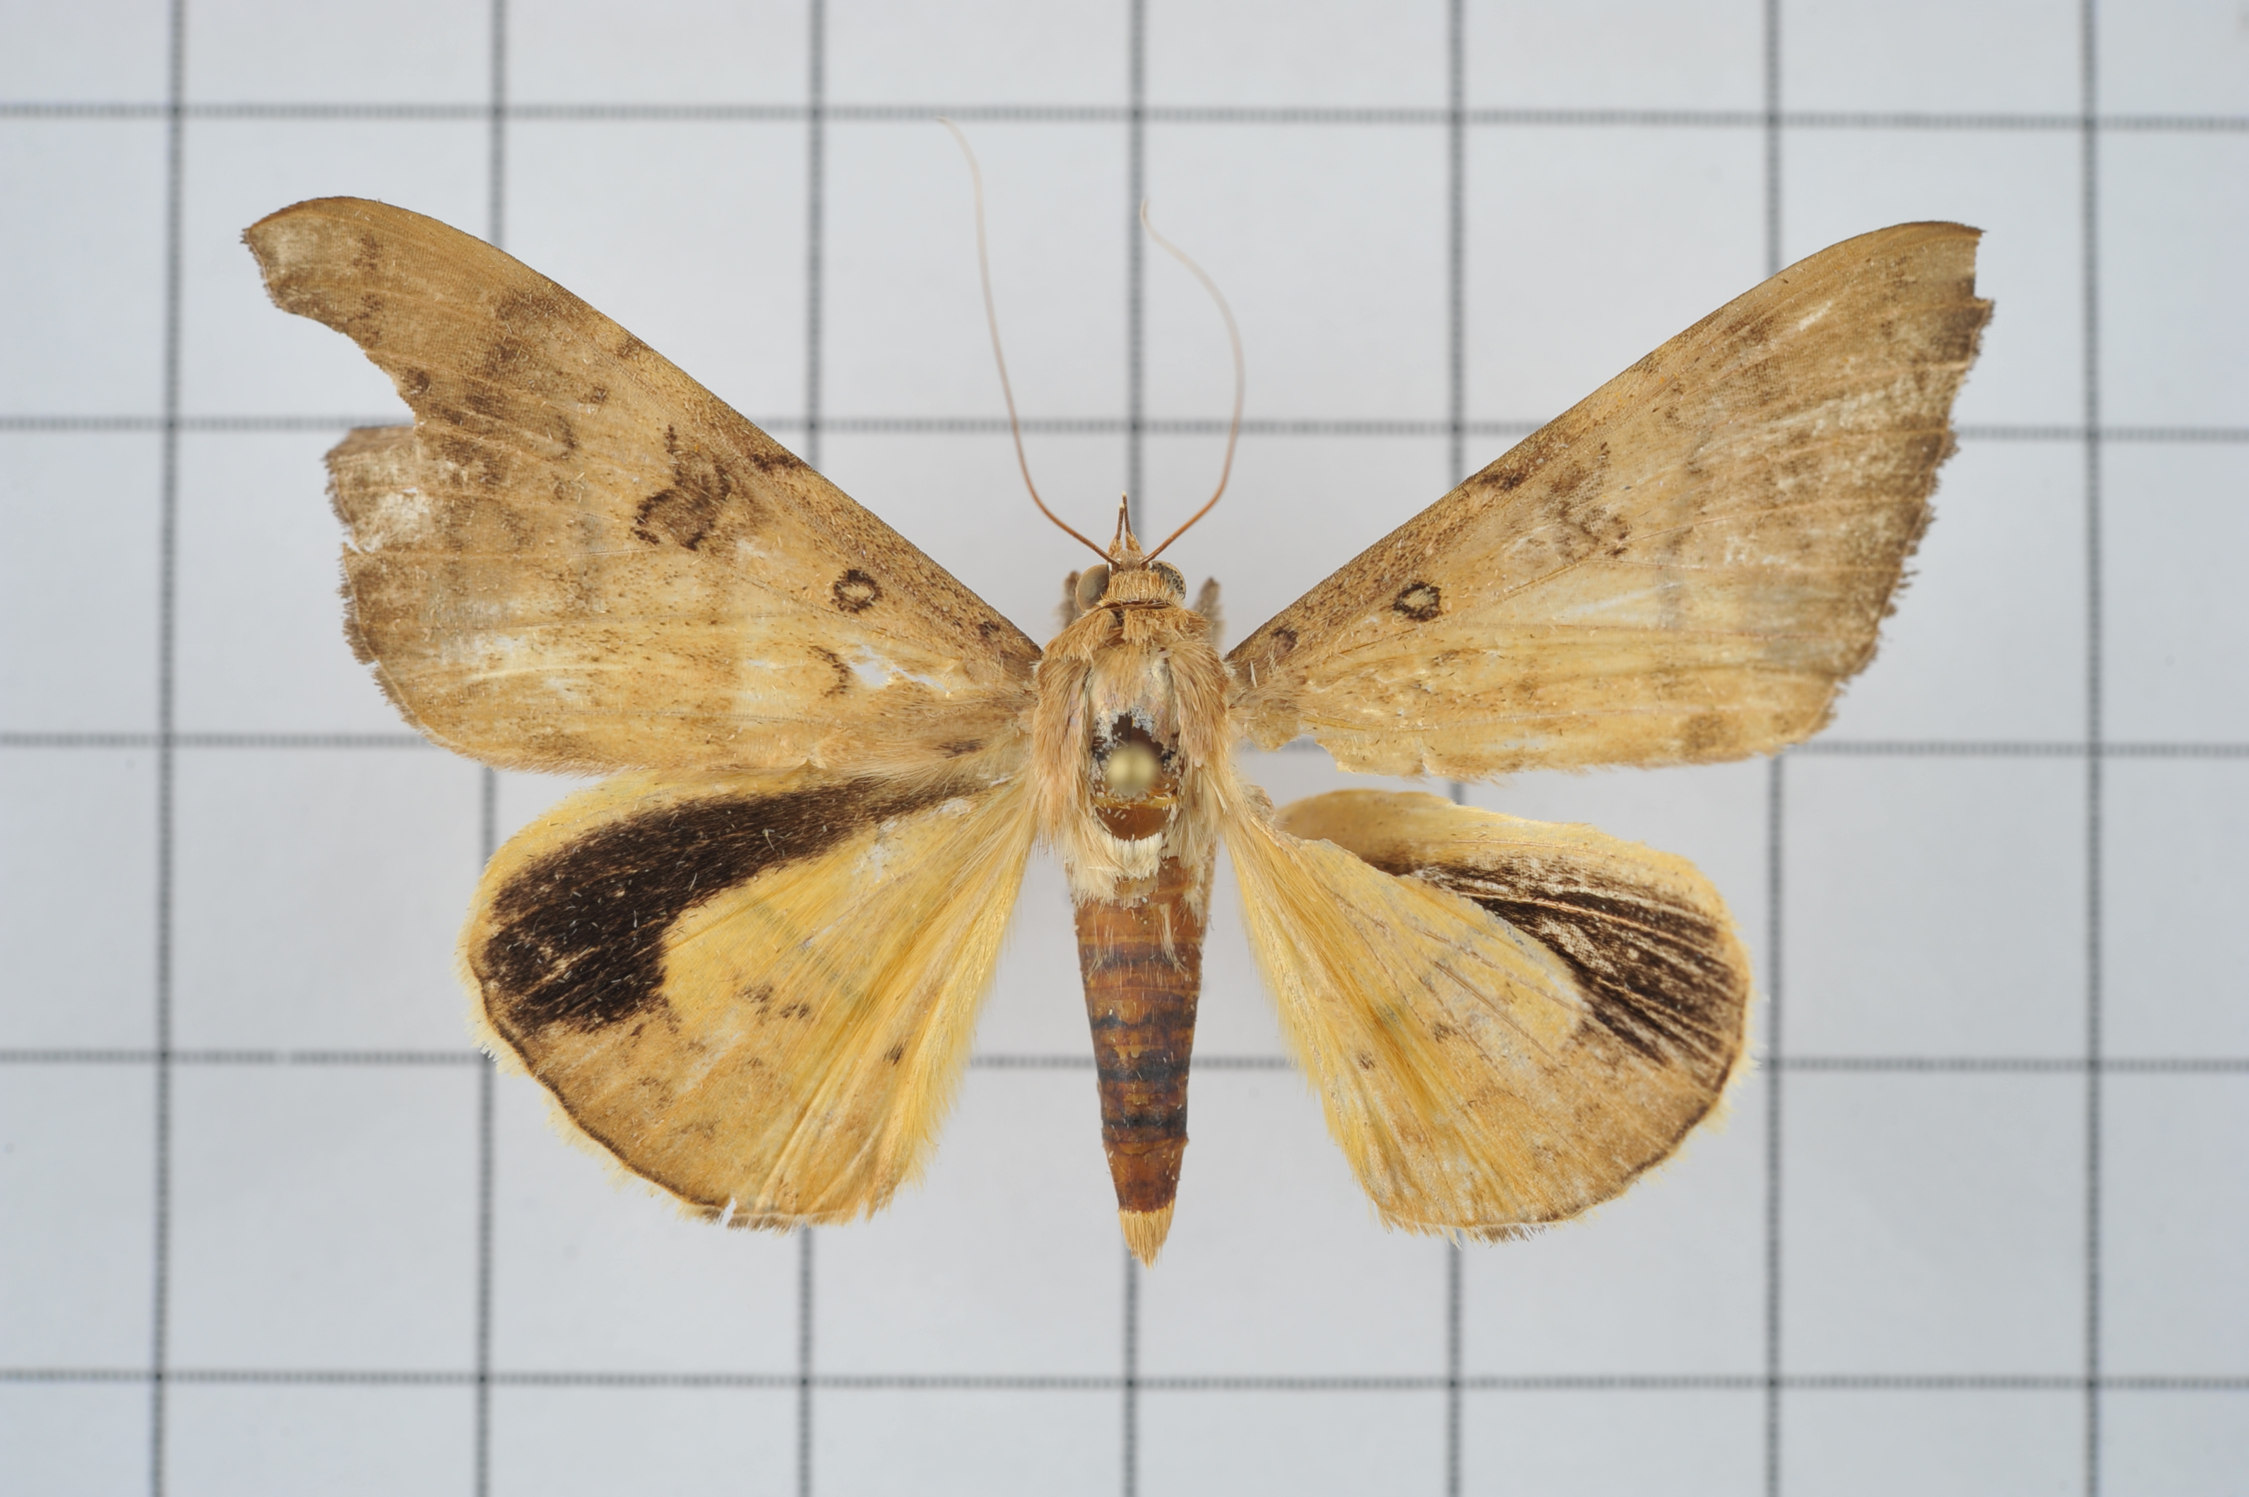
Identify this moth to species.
Oxyodes scrobiculata
